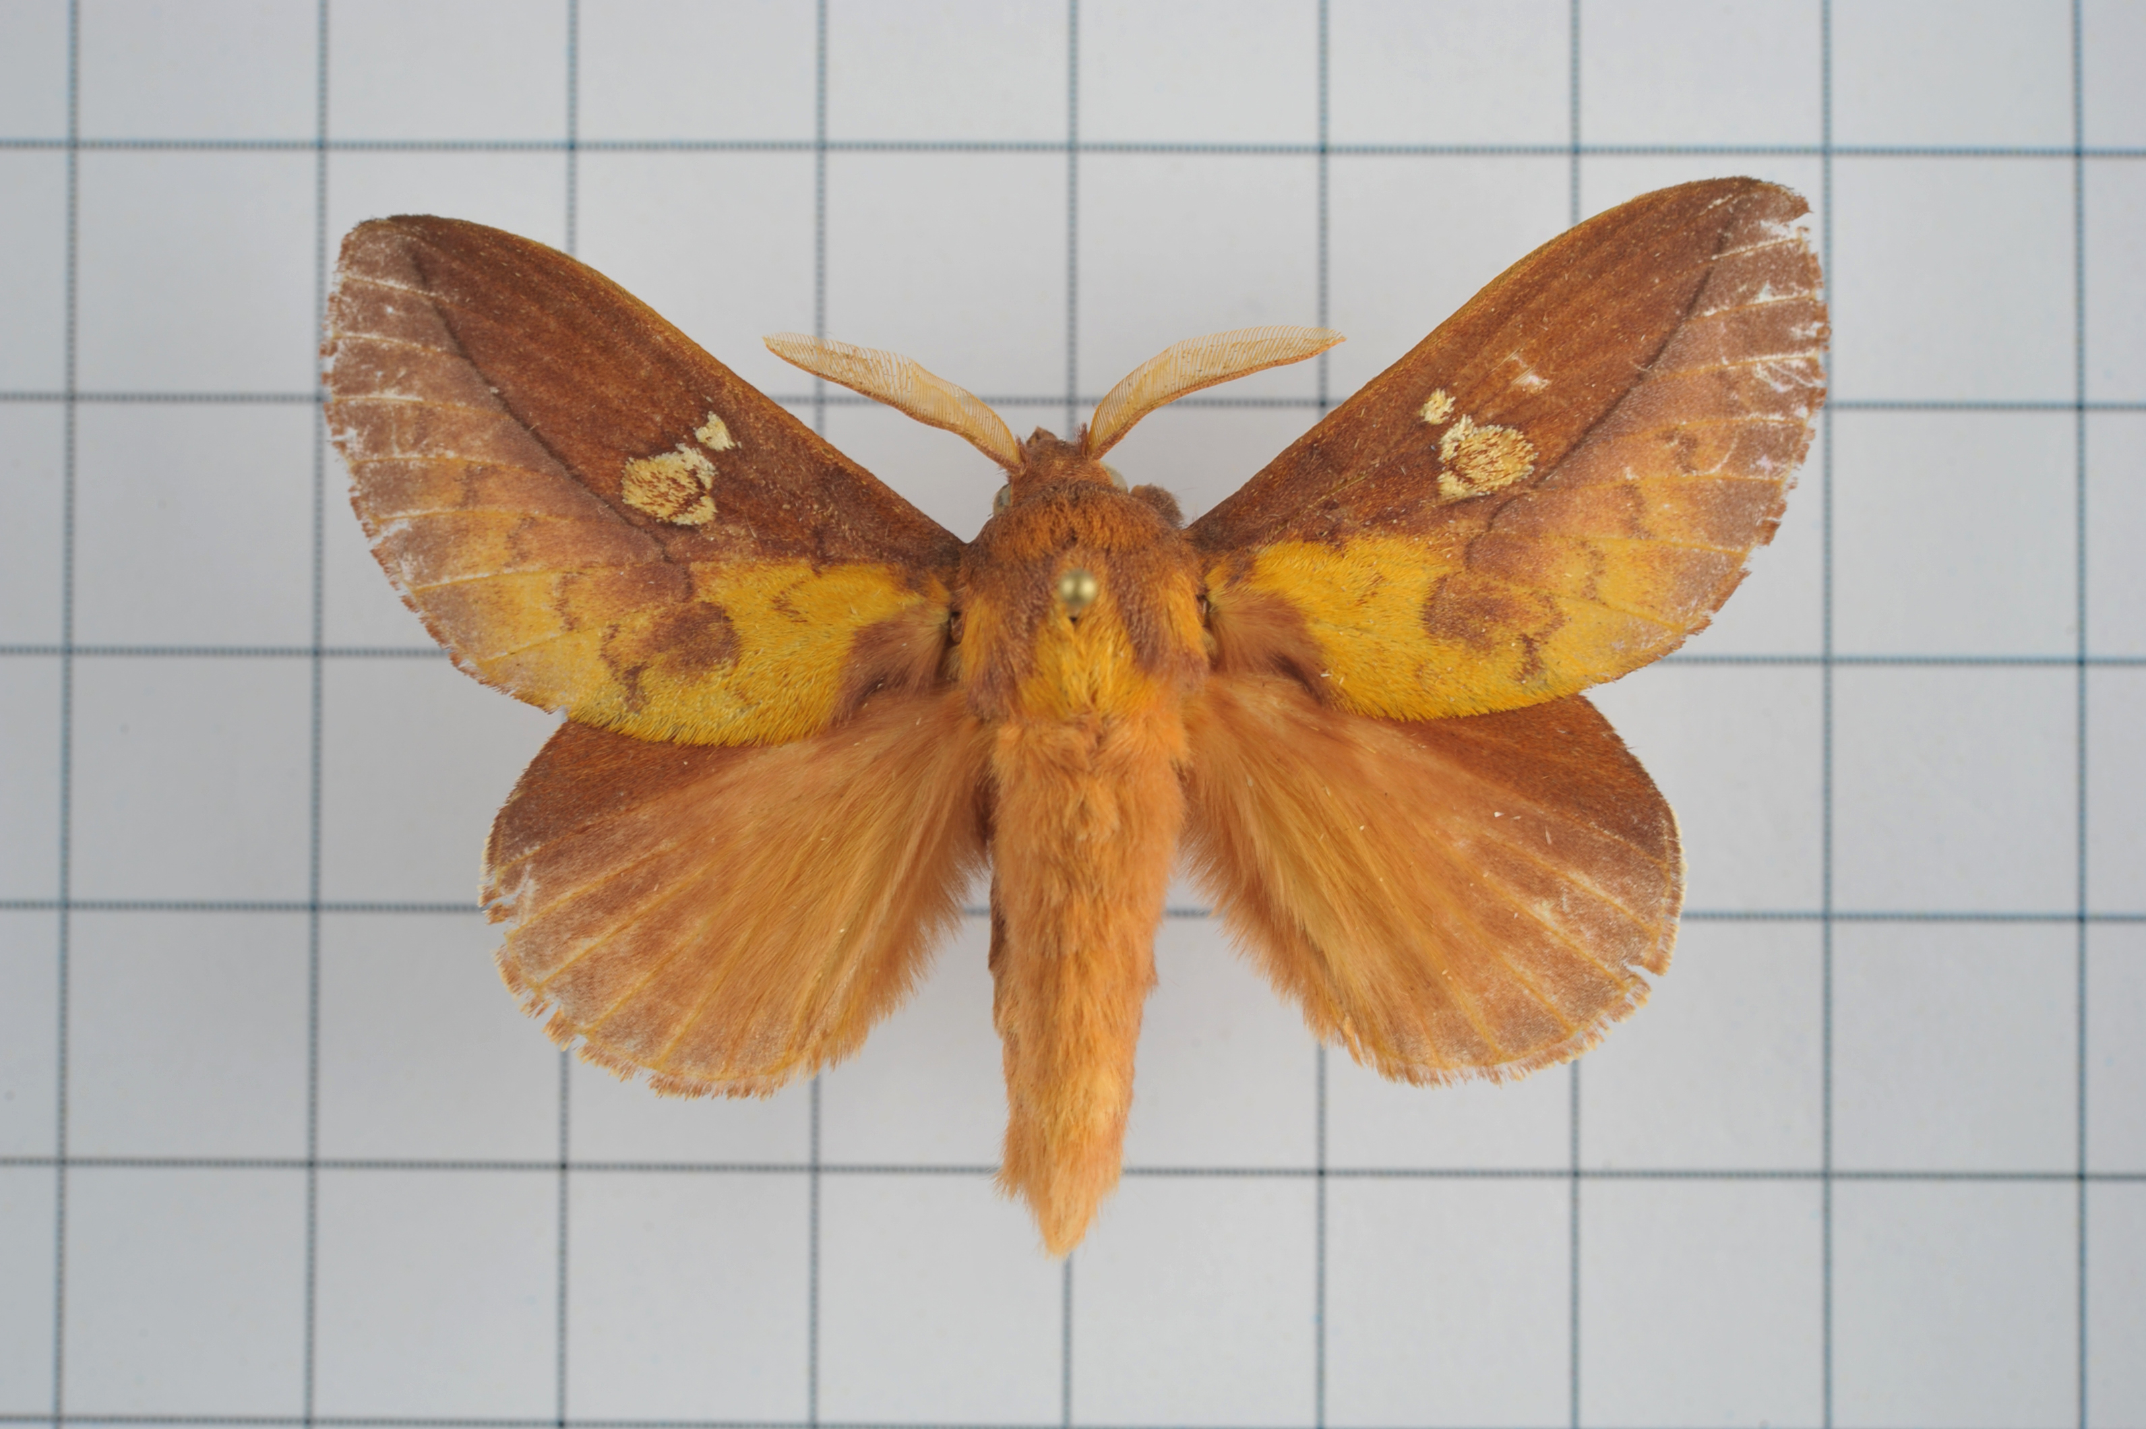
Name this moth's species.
Euthrix laeta arina
